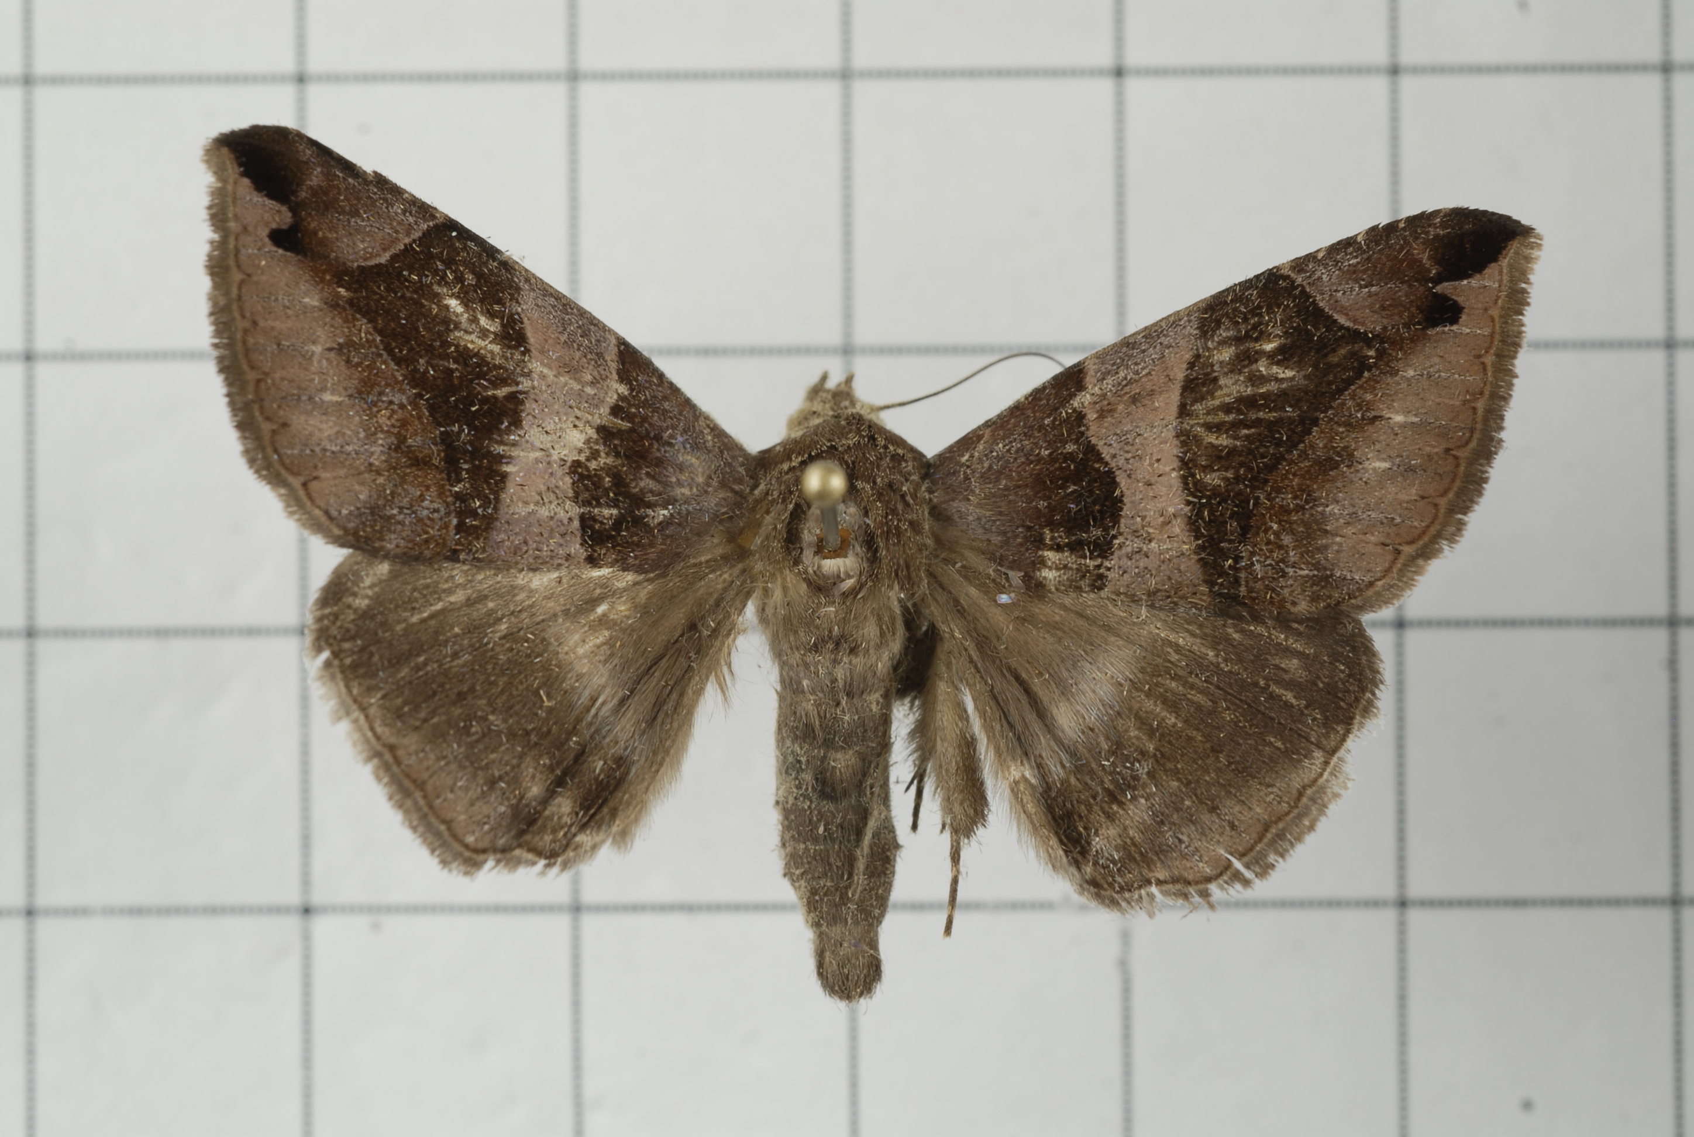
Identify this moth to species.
Bastilla arcuata
